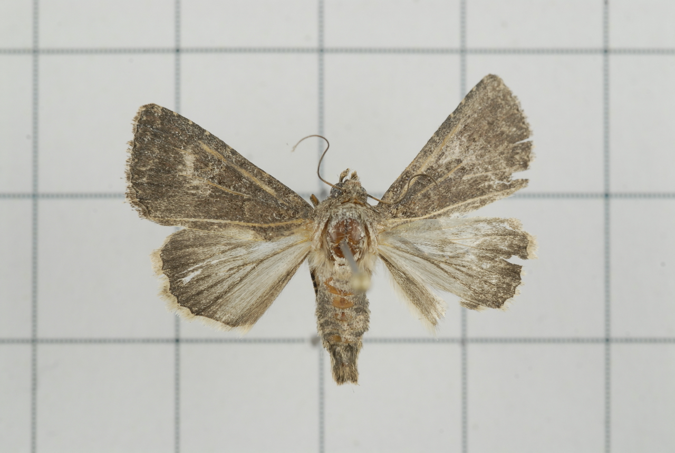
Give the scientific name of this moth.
Condica illecta
